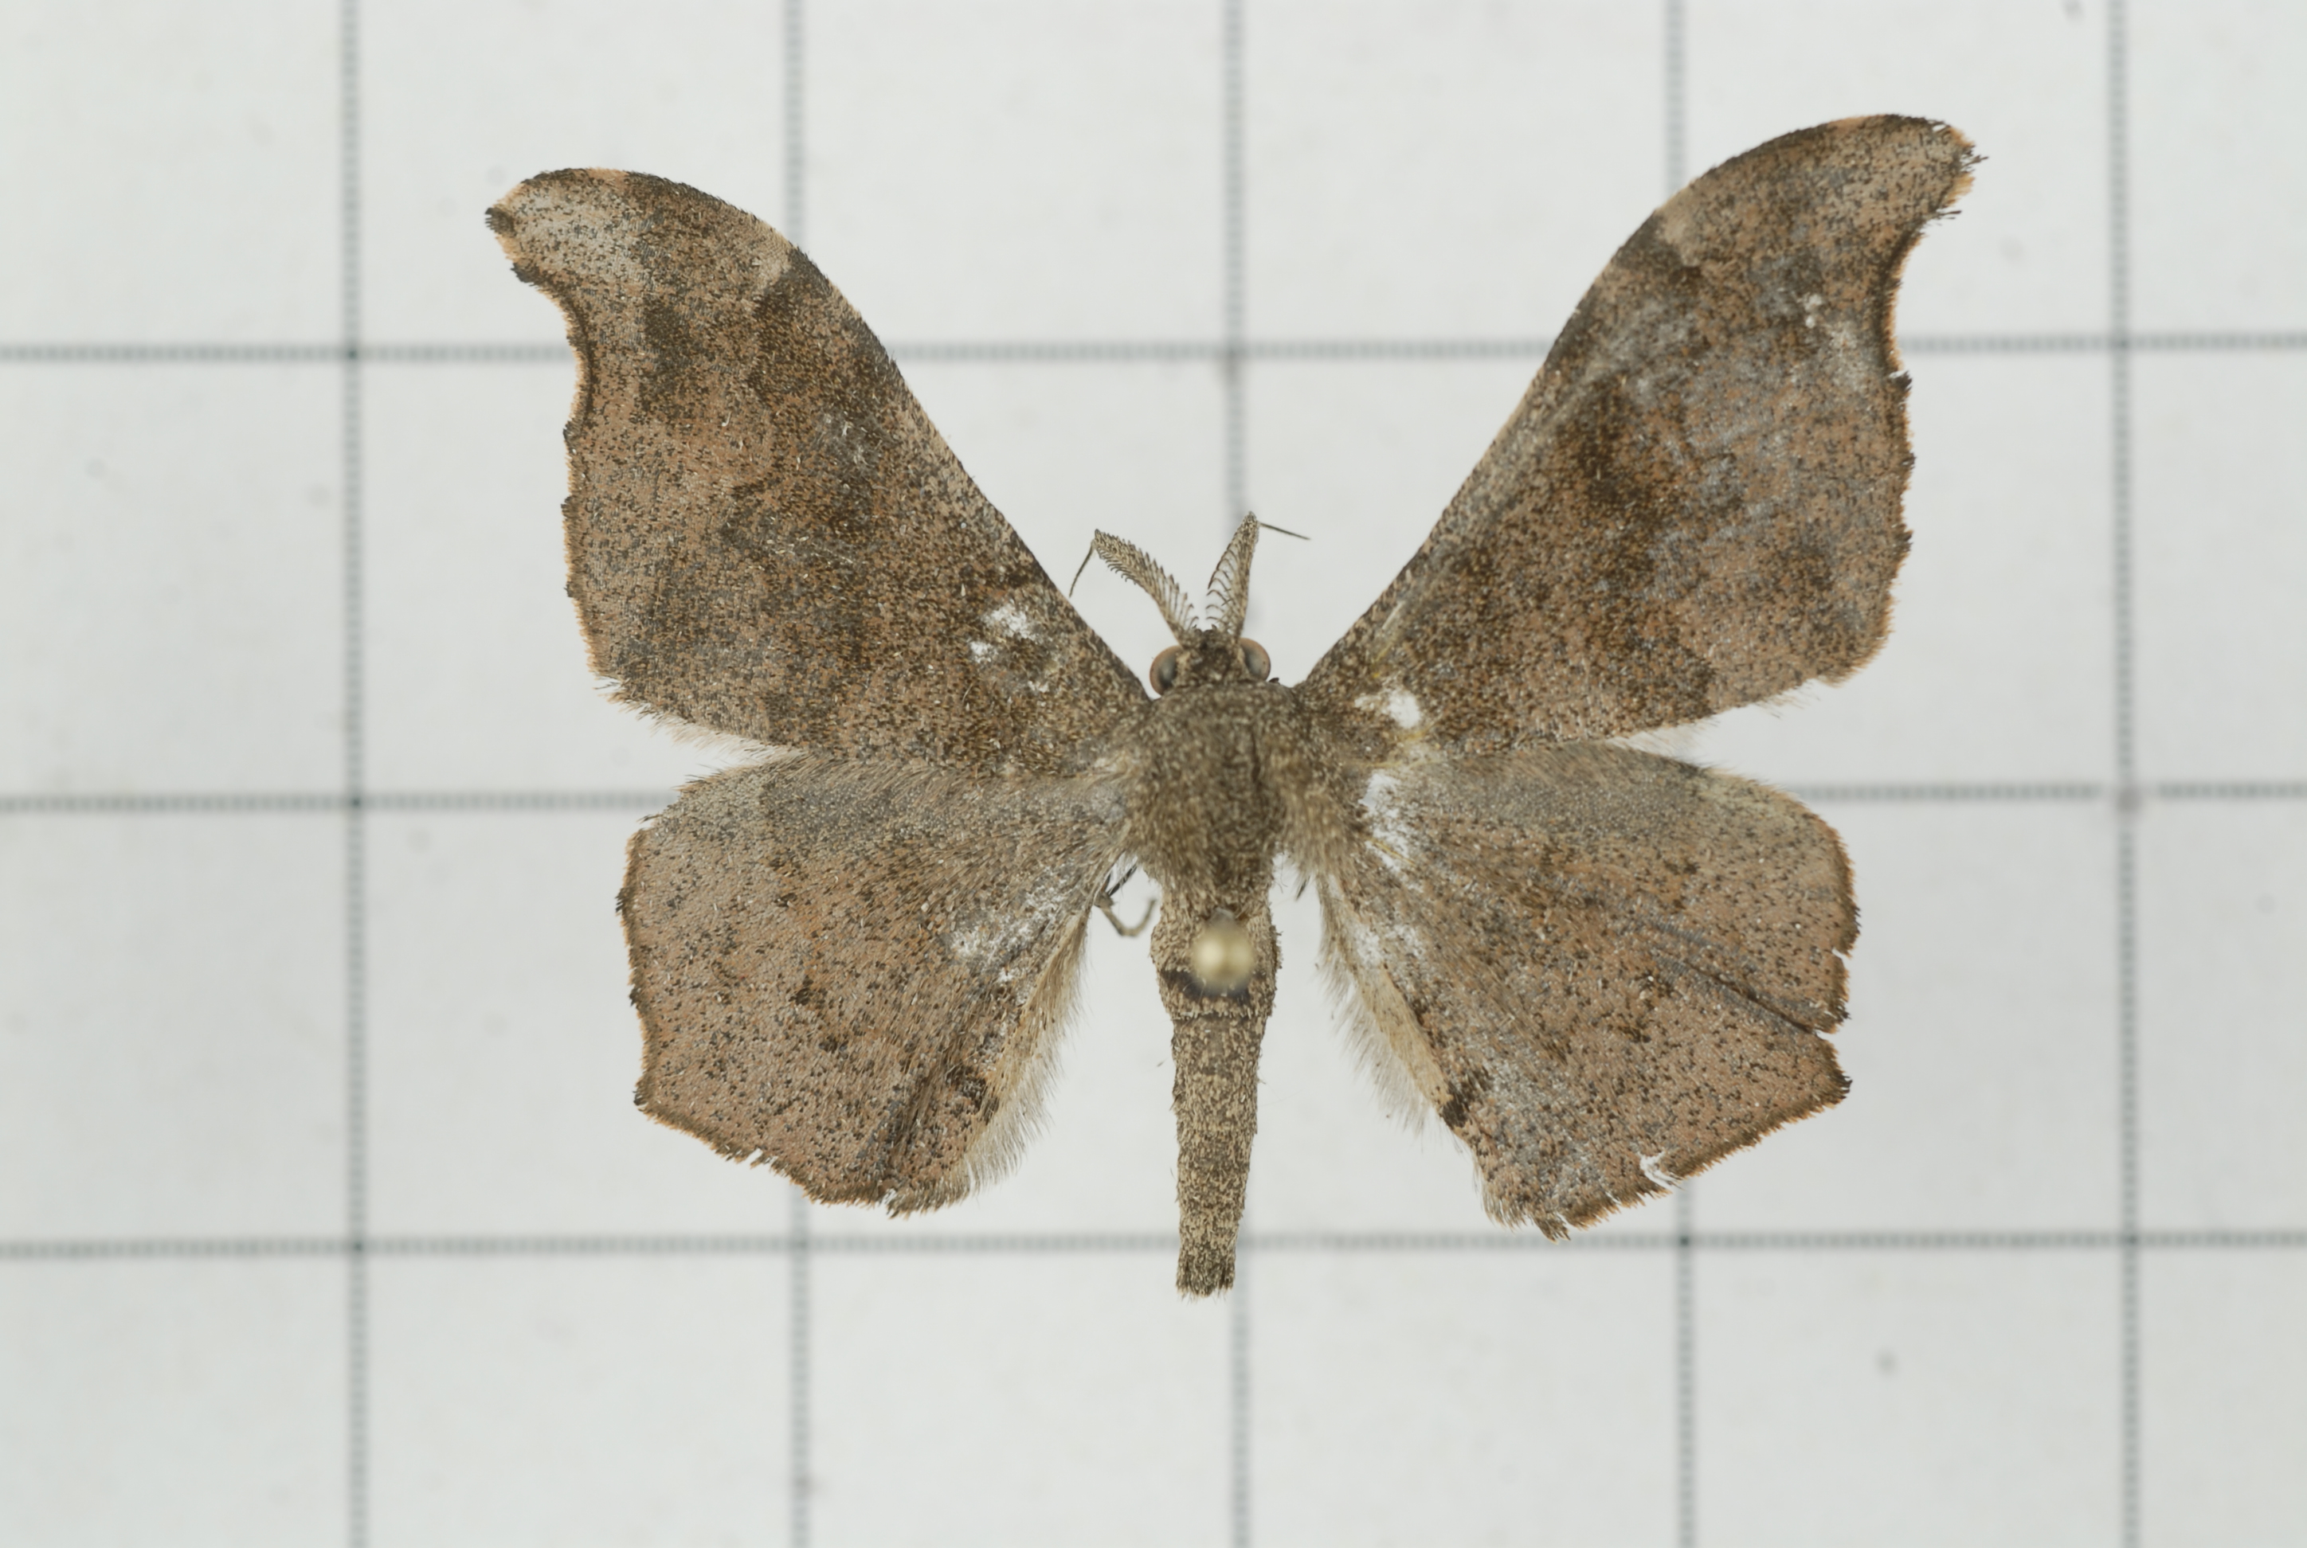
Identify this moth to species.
Hyposidra talaca talaca
